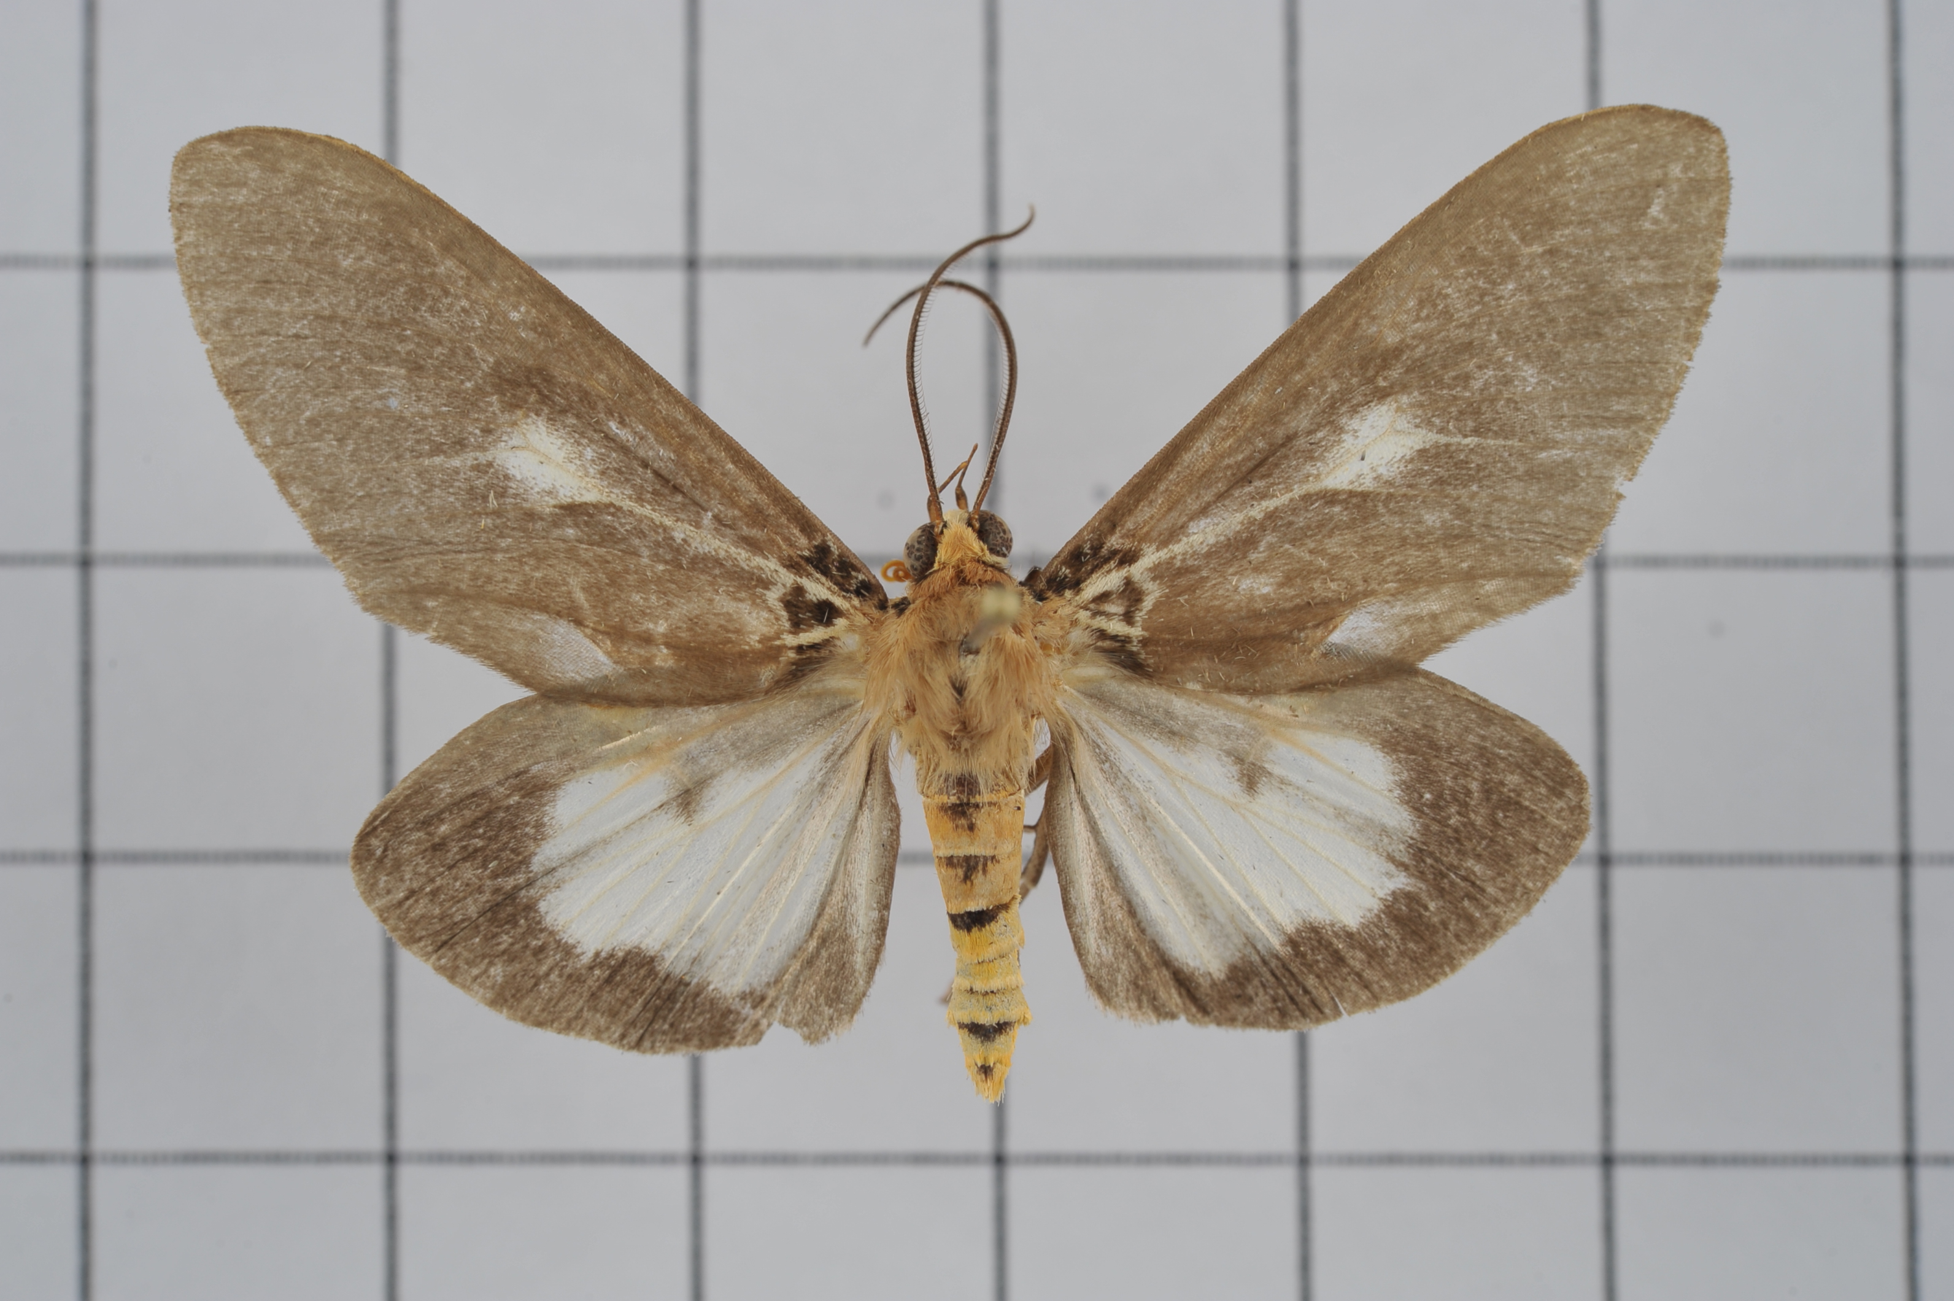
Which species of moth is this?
Asota heliconia zebrina
